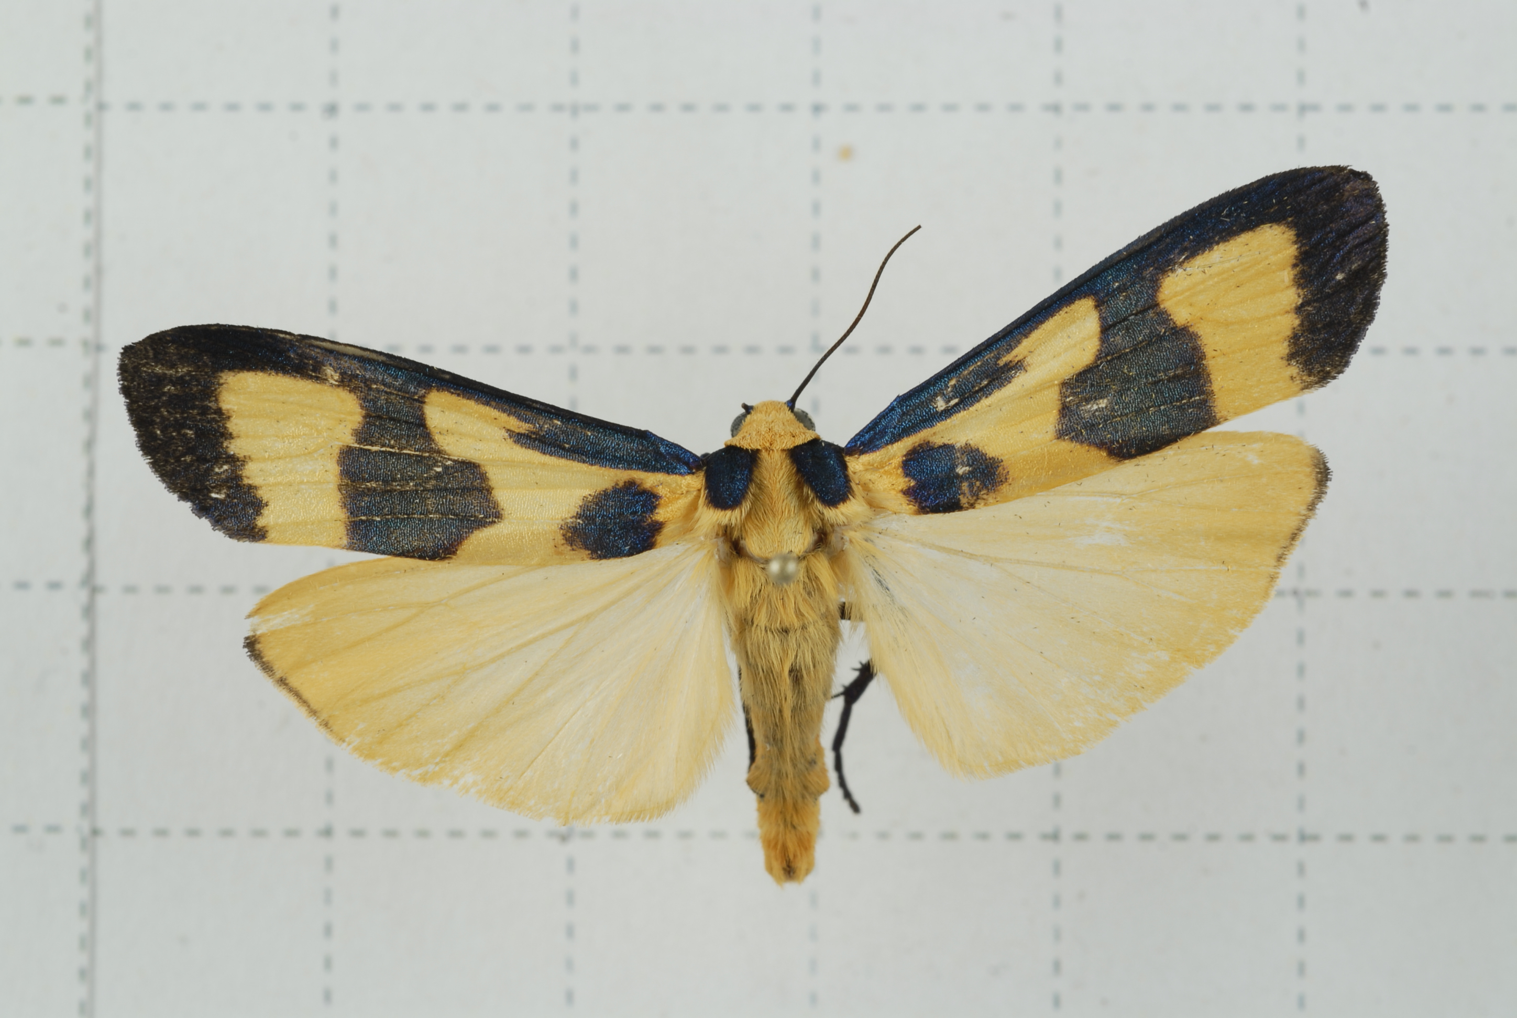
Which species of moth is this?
Chrysaeglia magnifica
